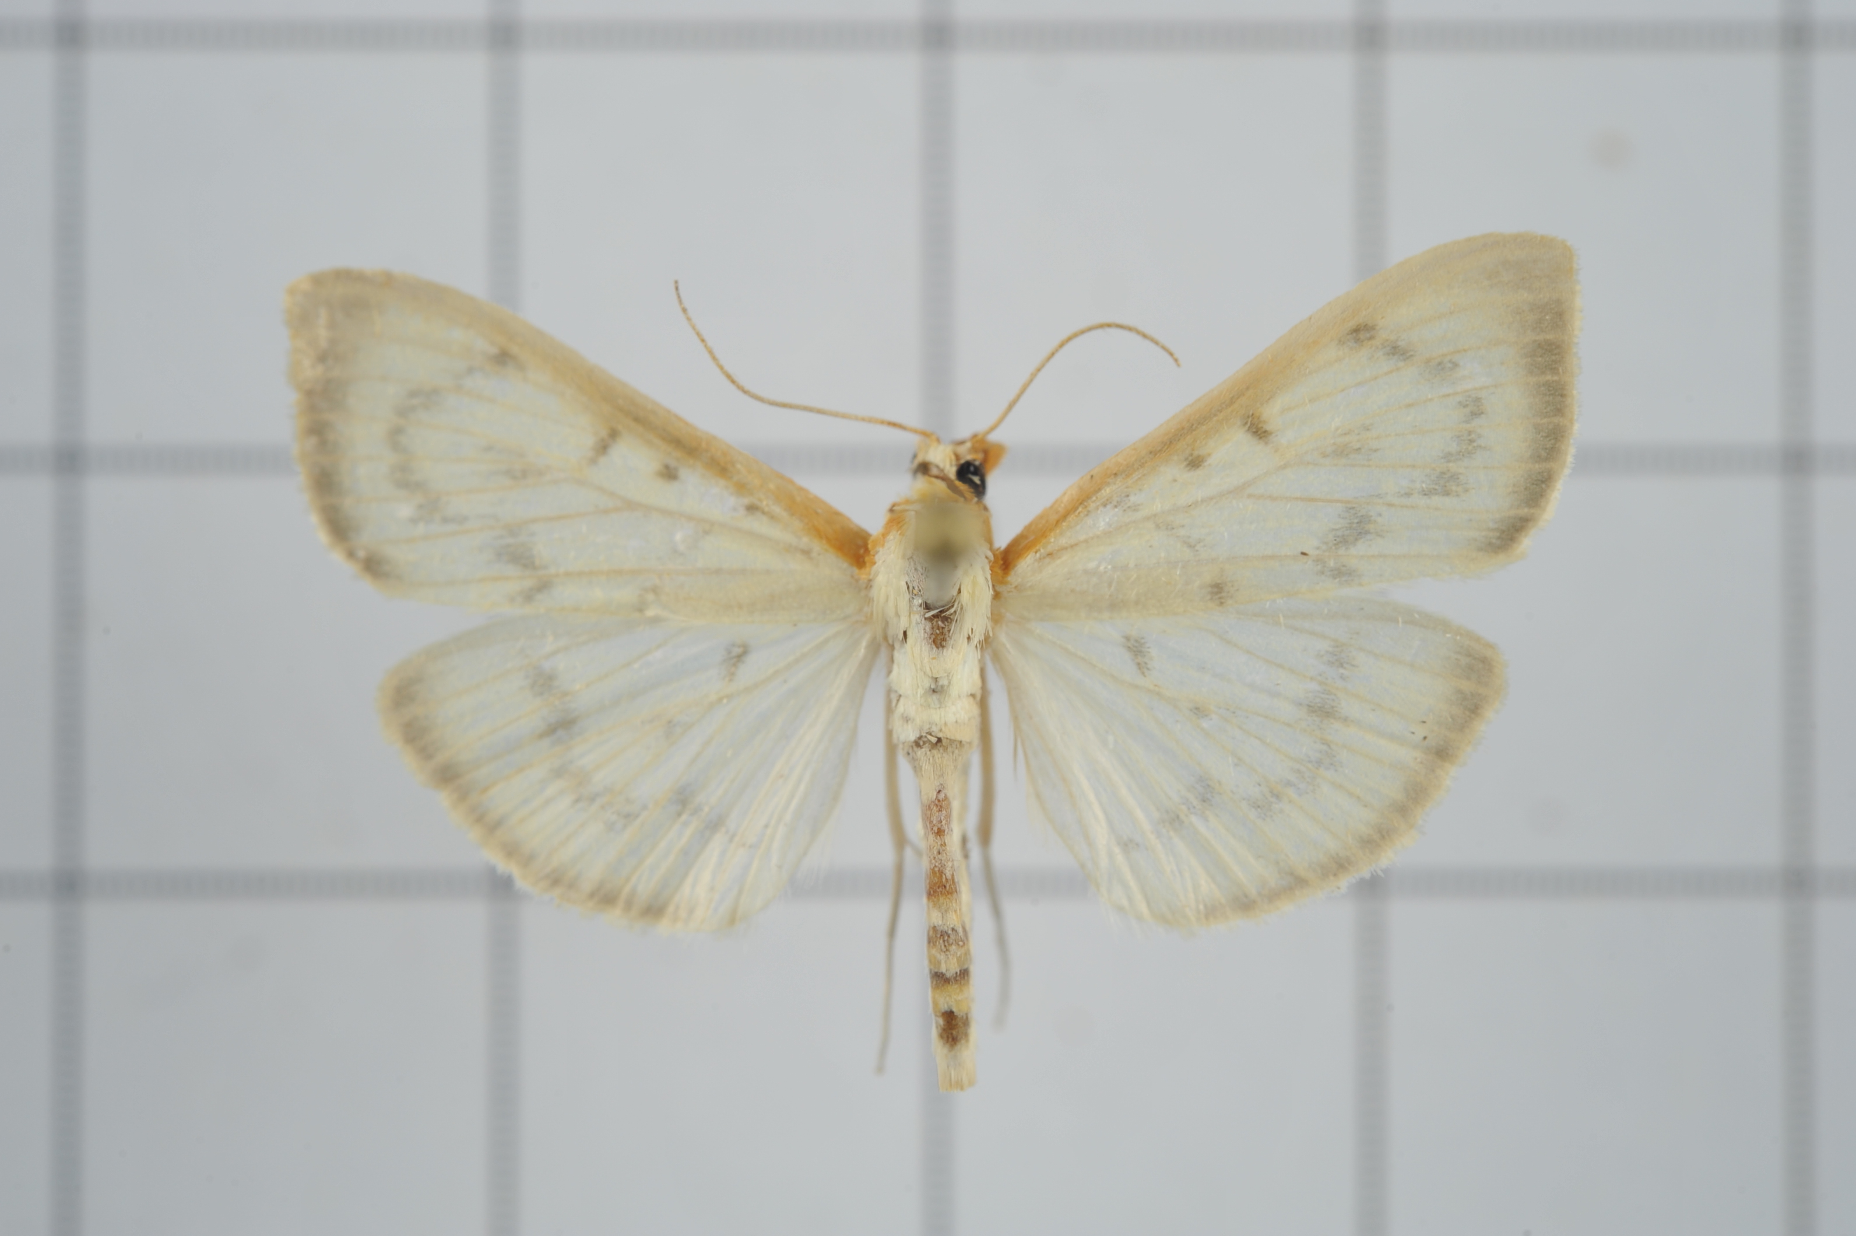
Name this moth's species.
Hodebertia testalis
